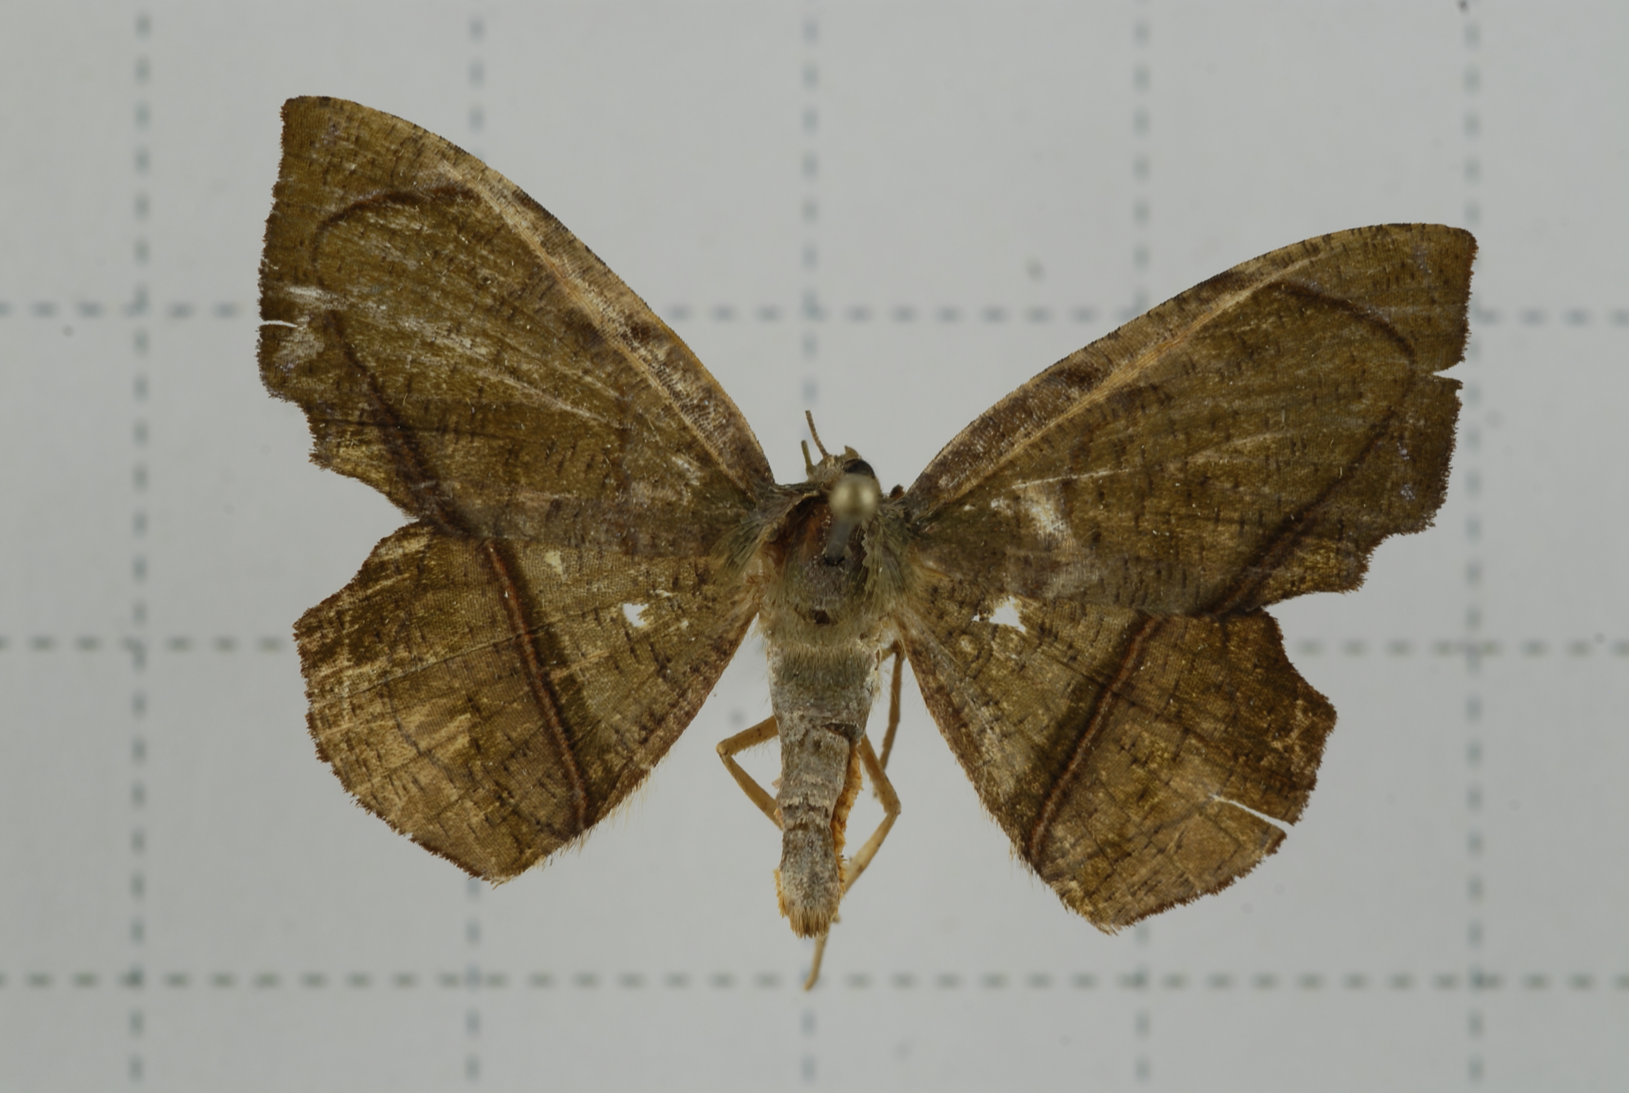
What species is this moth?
Fascellina subsignata
